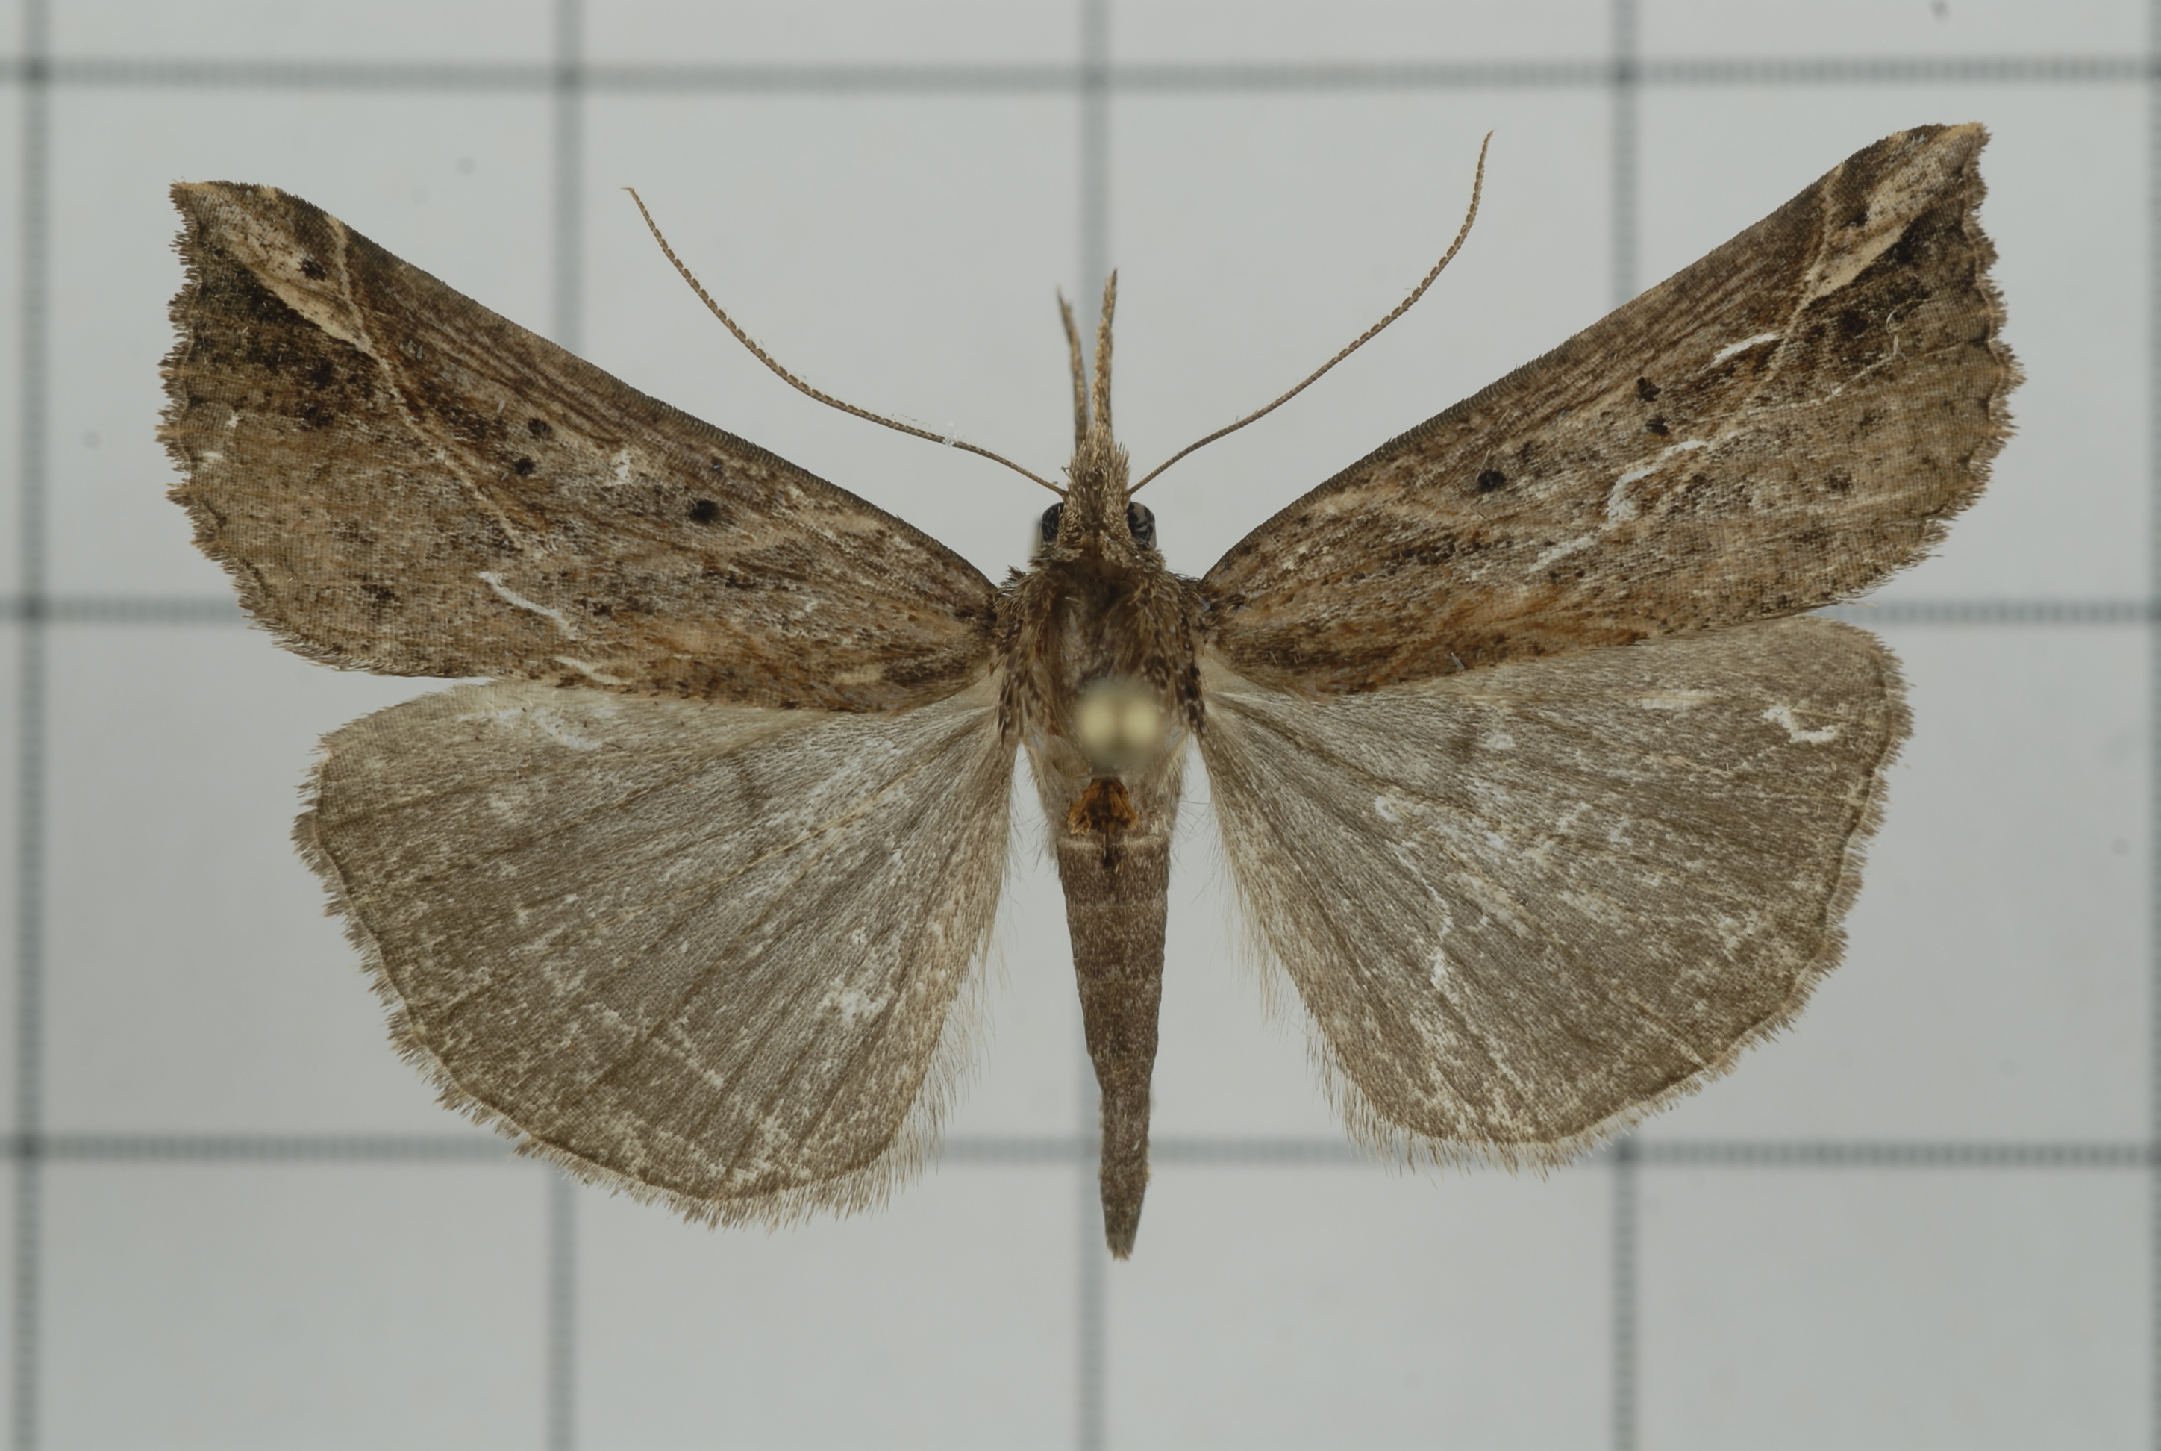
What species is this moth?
Hypena lignealis
